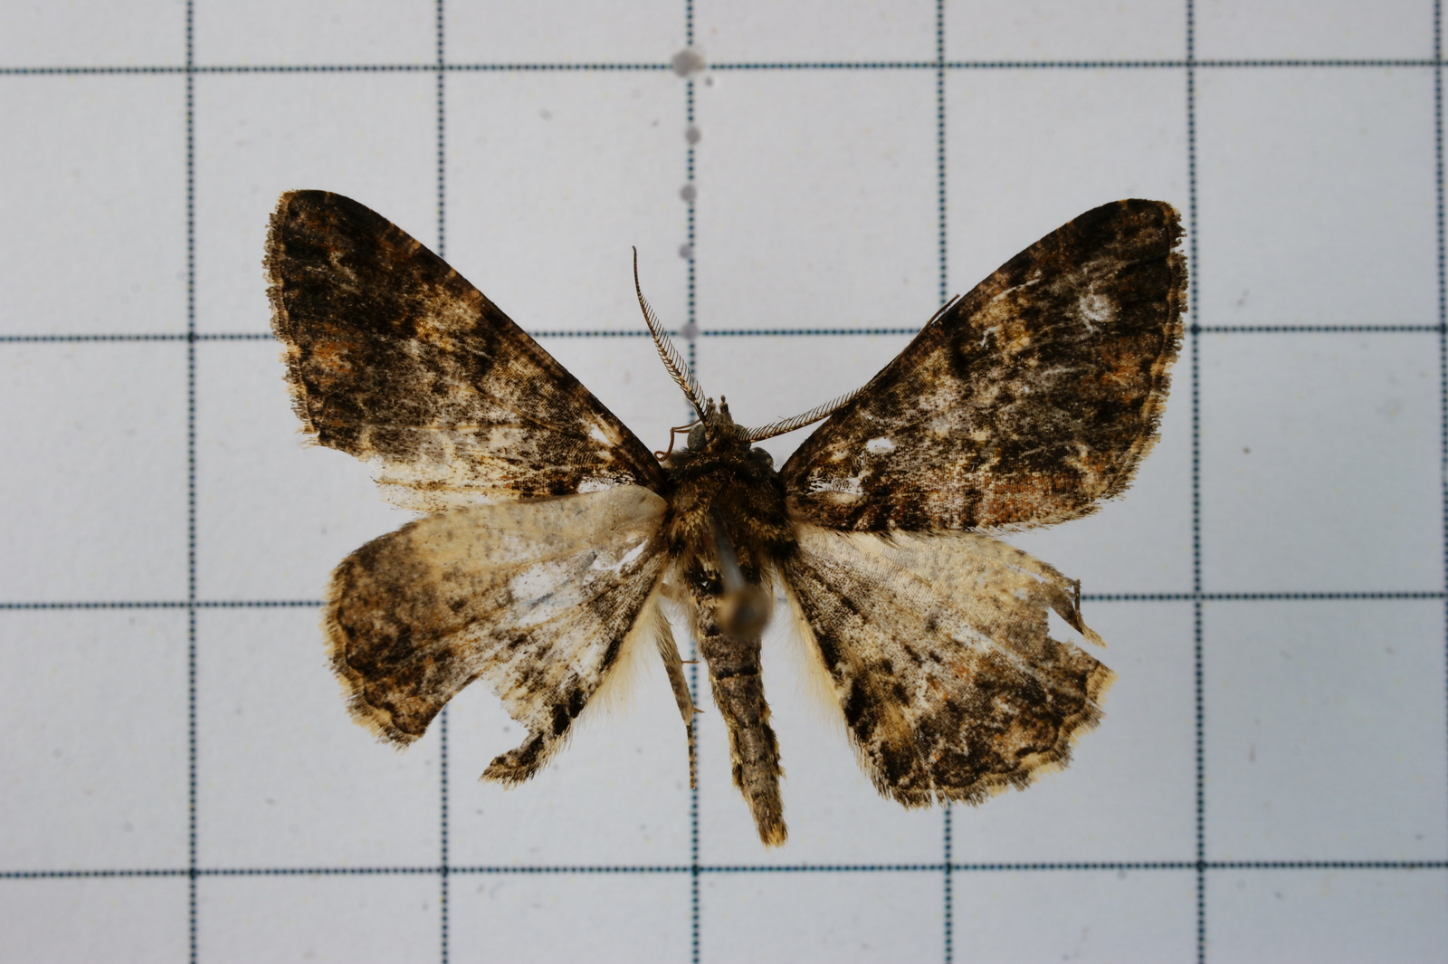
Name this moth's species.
Alcis taiwanovariegata
